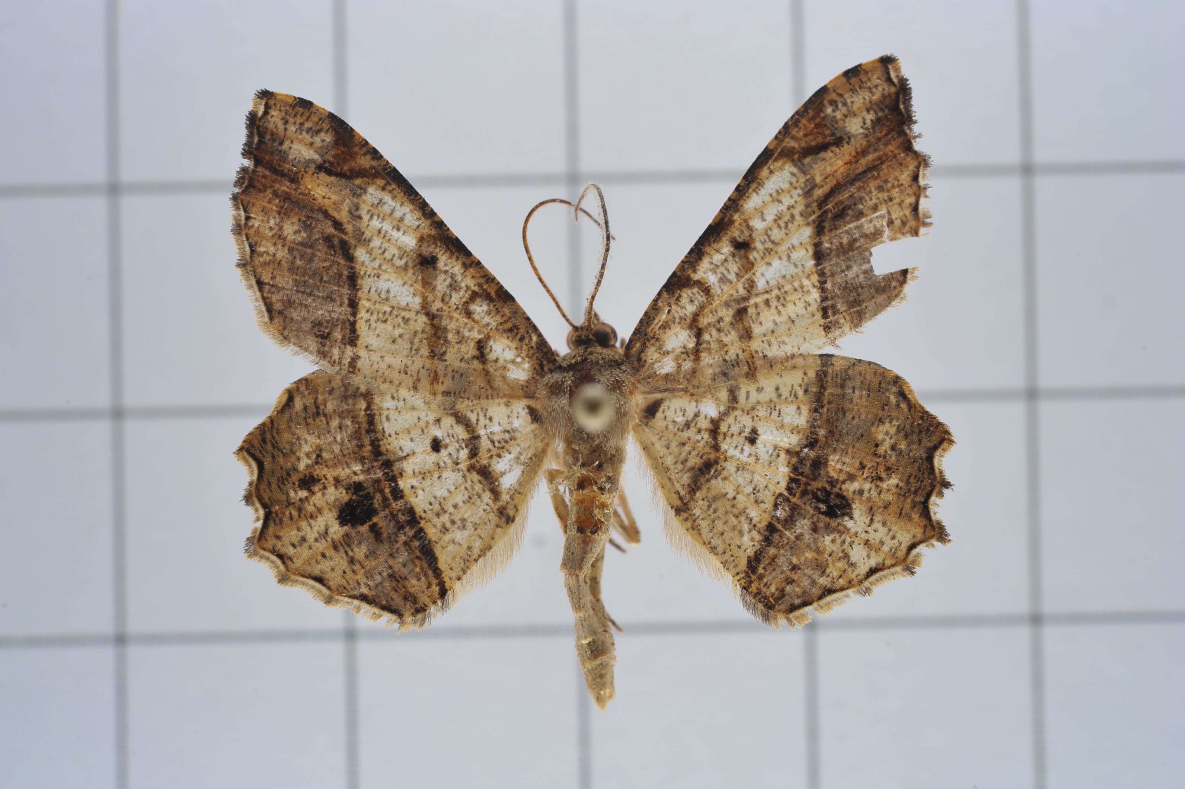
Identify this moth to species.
Chiasmia intermediaria
